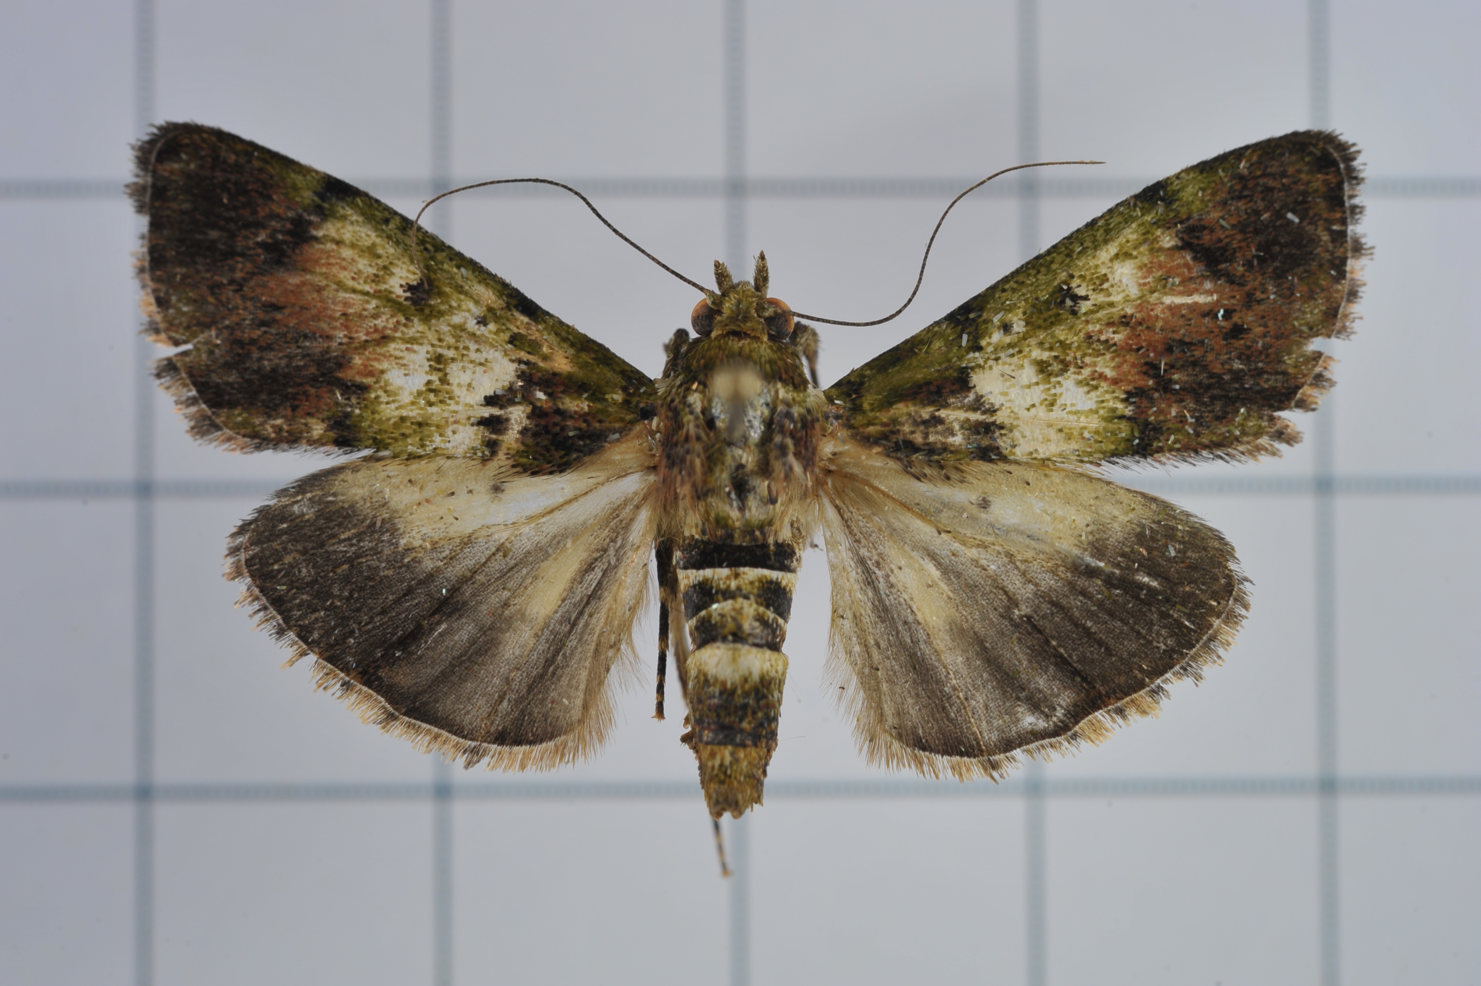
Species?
Teliphasa nubilosa
